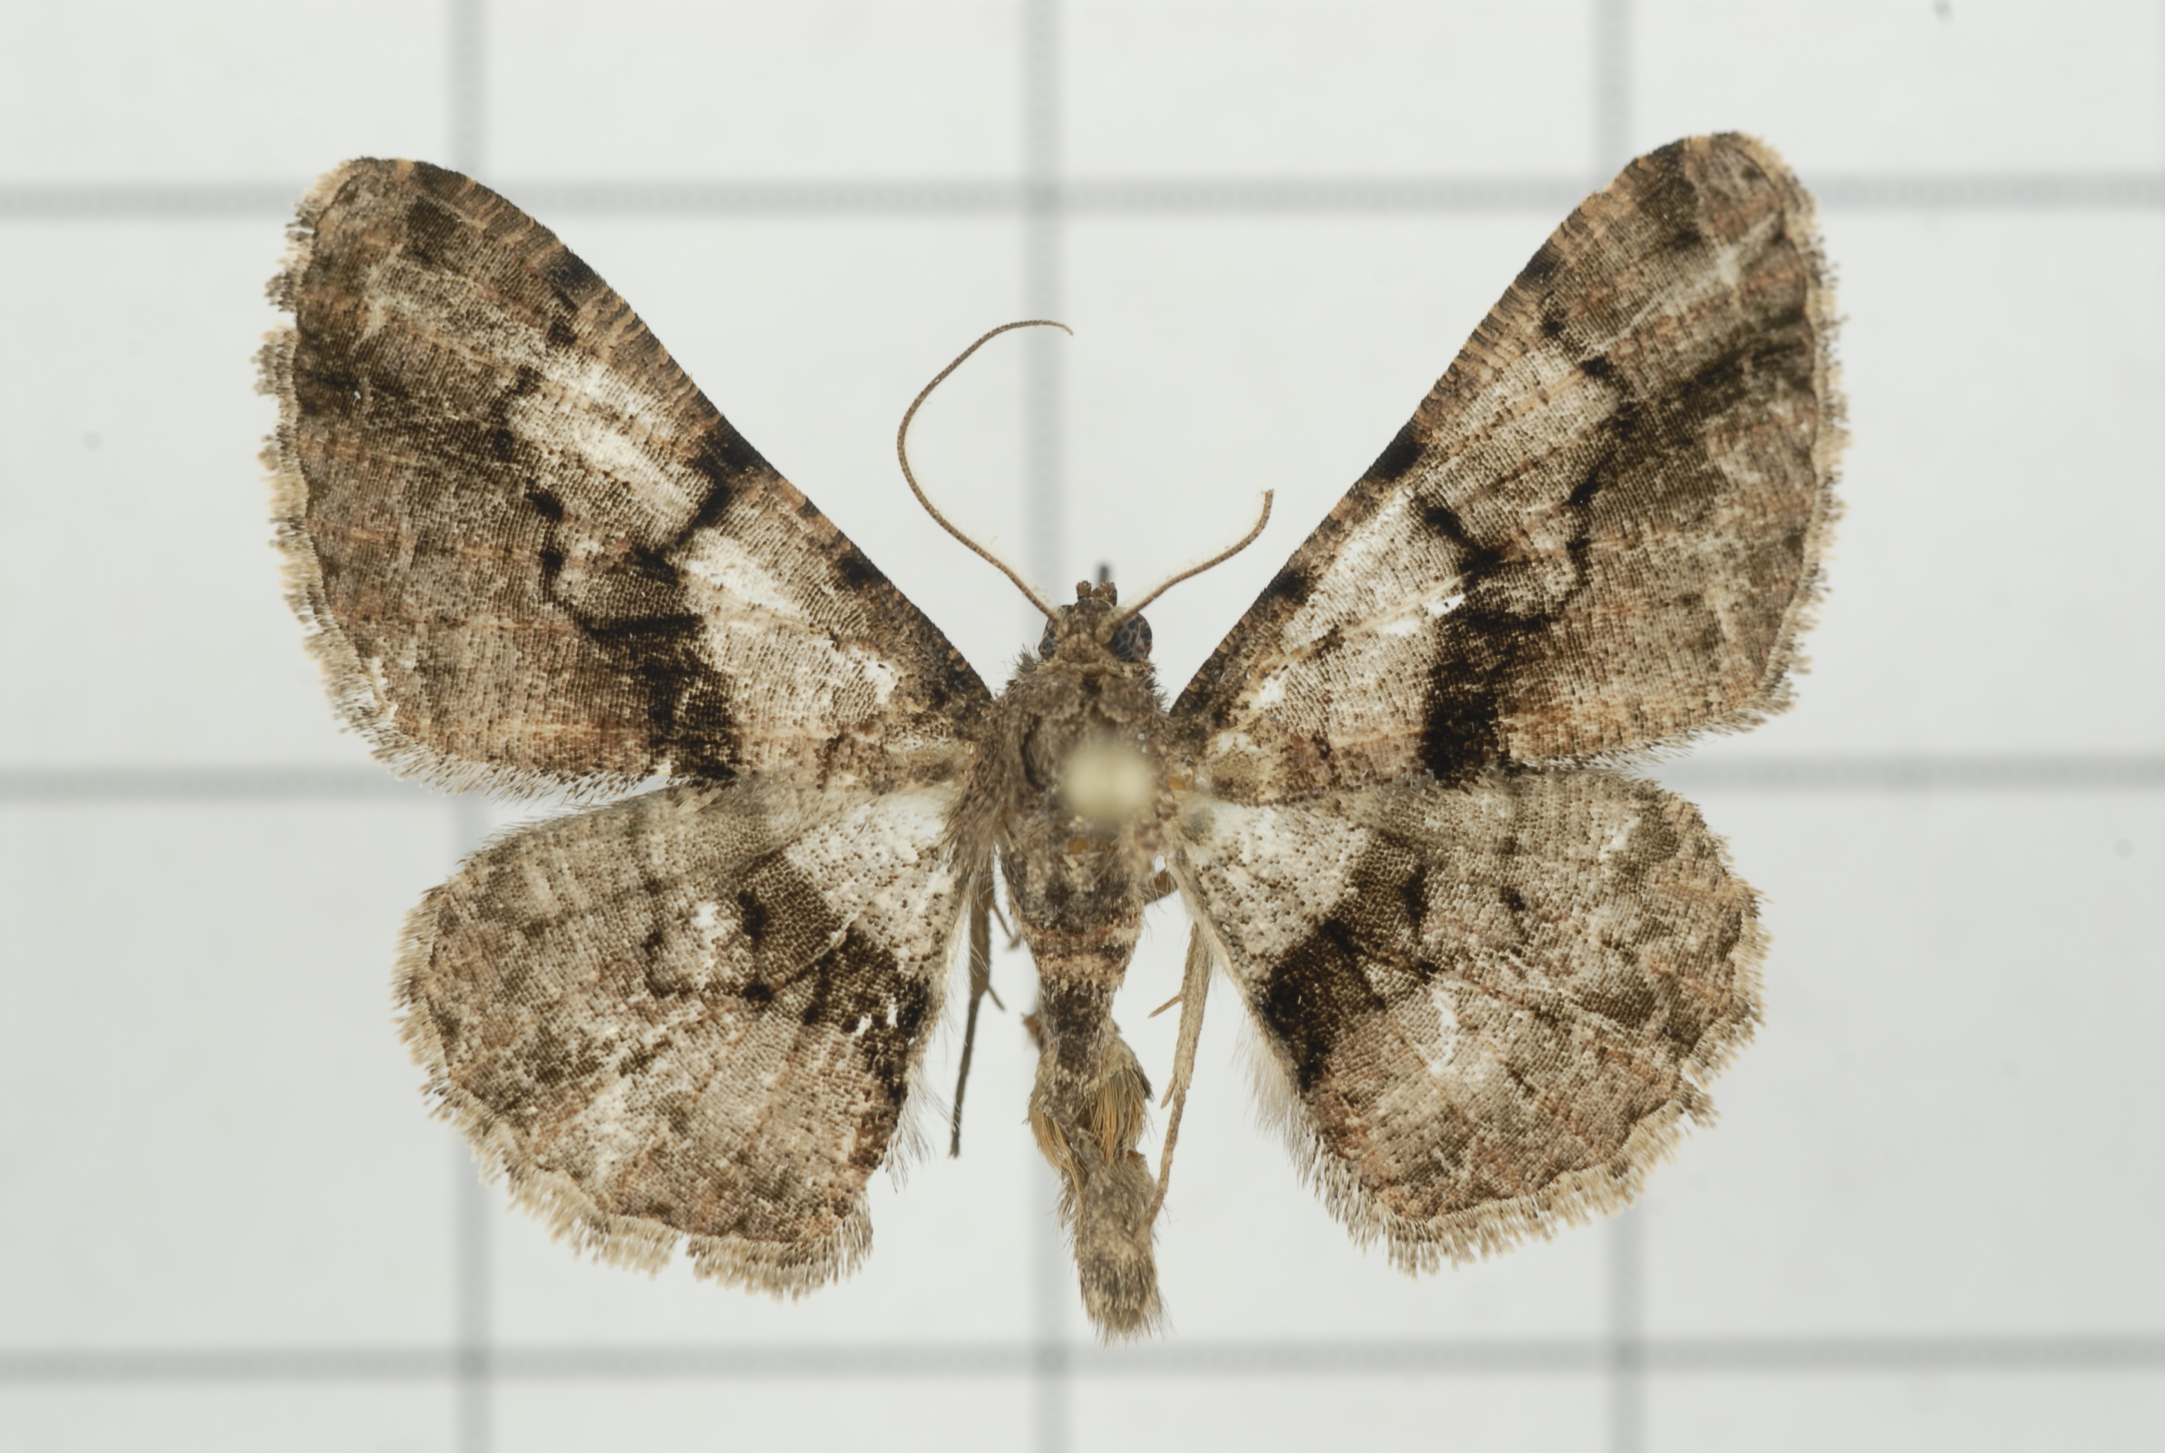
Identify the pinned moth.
Satoblephara owadai
